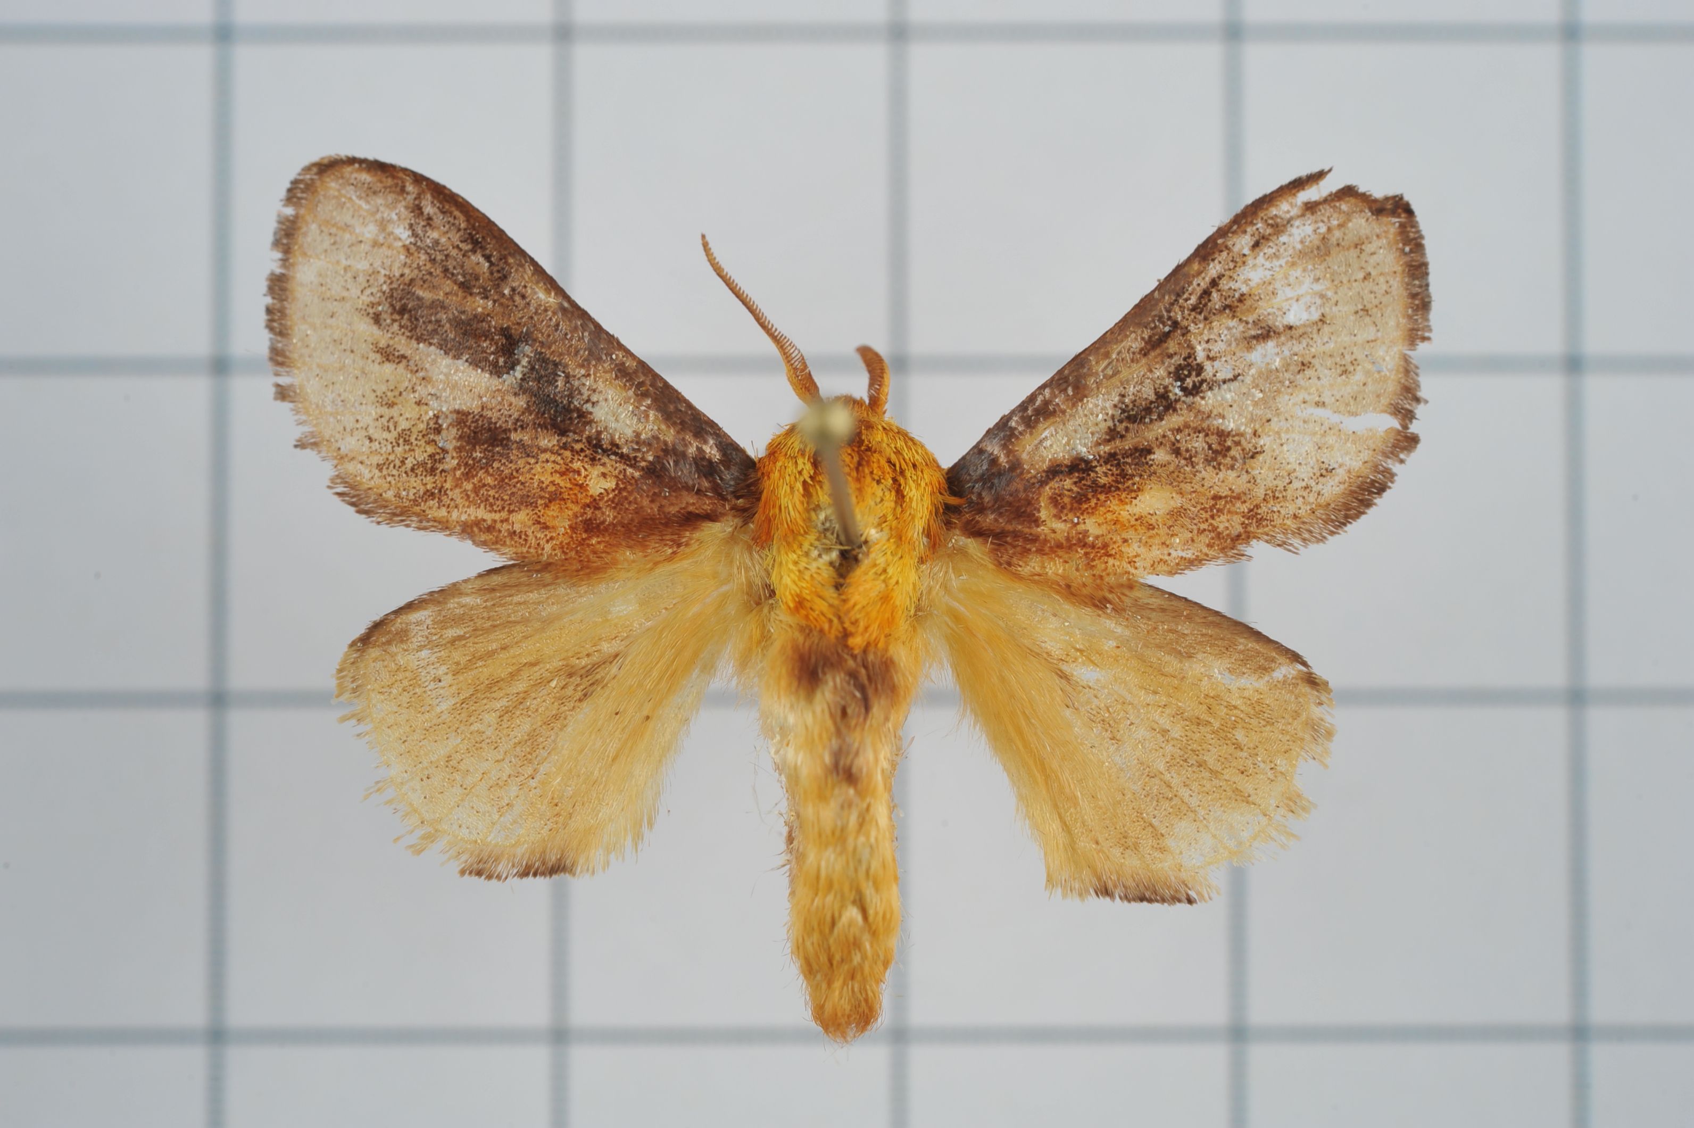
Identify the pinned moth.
Miresa fulgida
